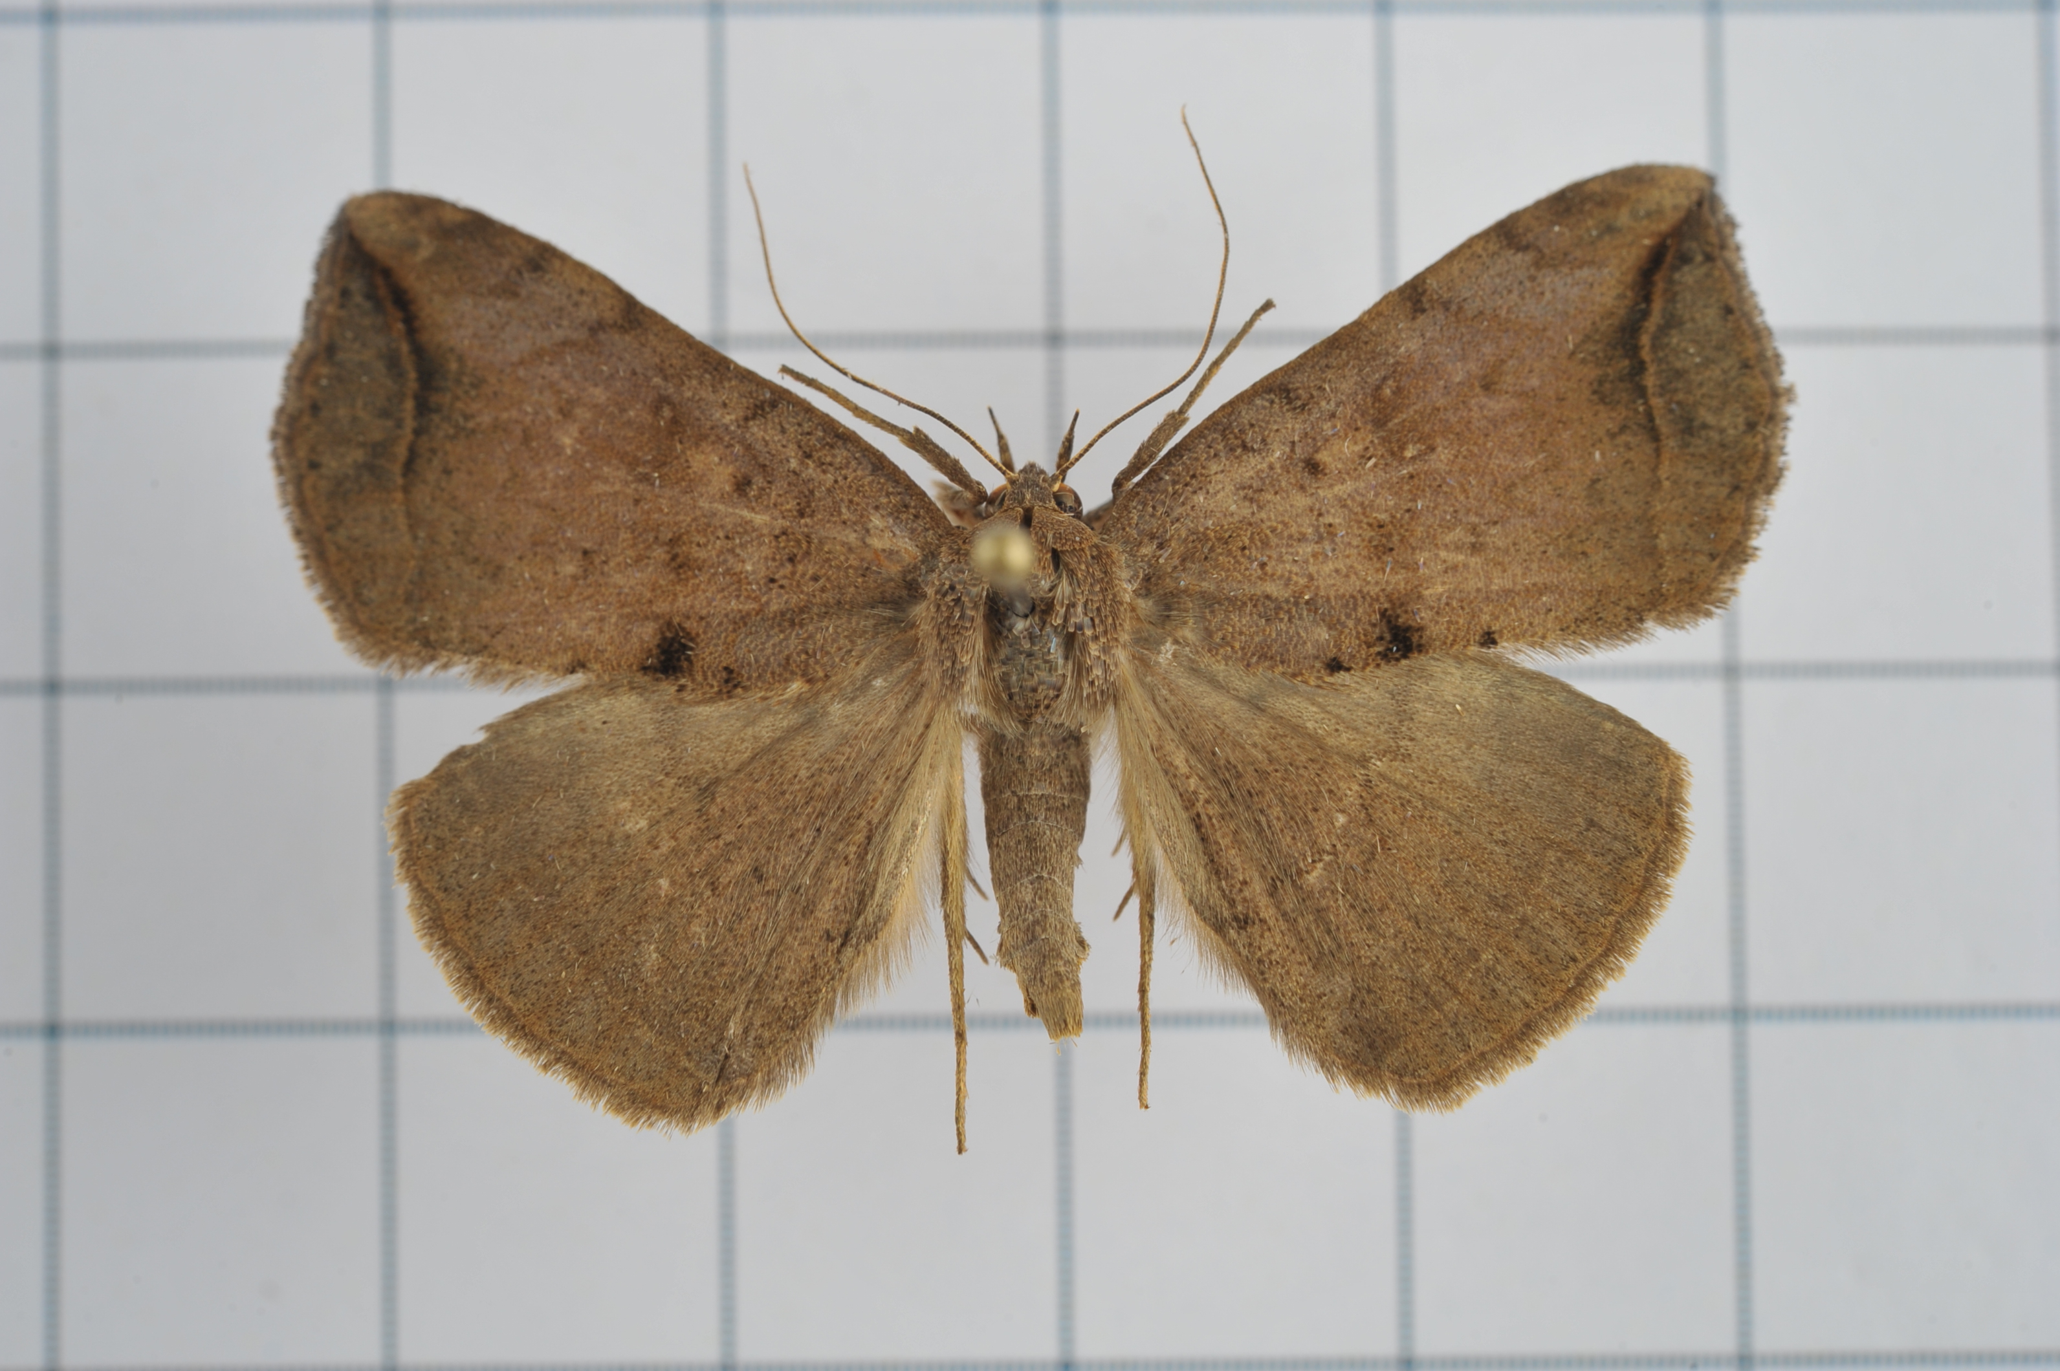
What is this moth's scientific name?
Blasticorhinus ussuriensis
